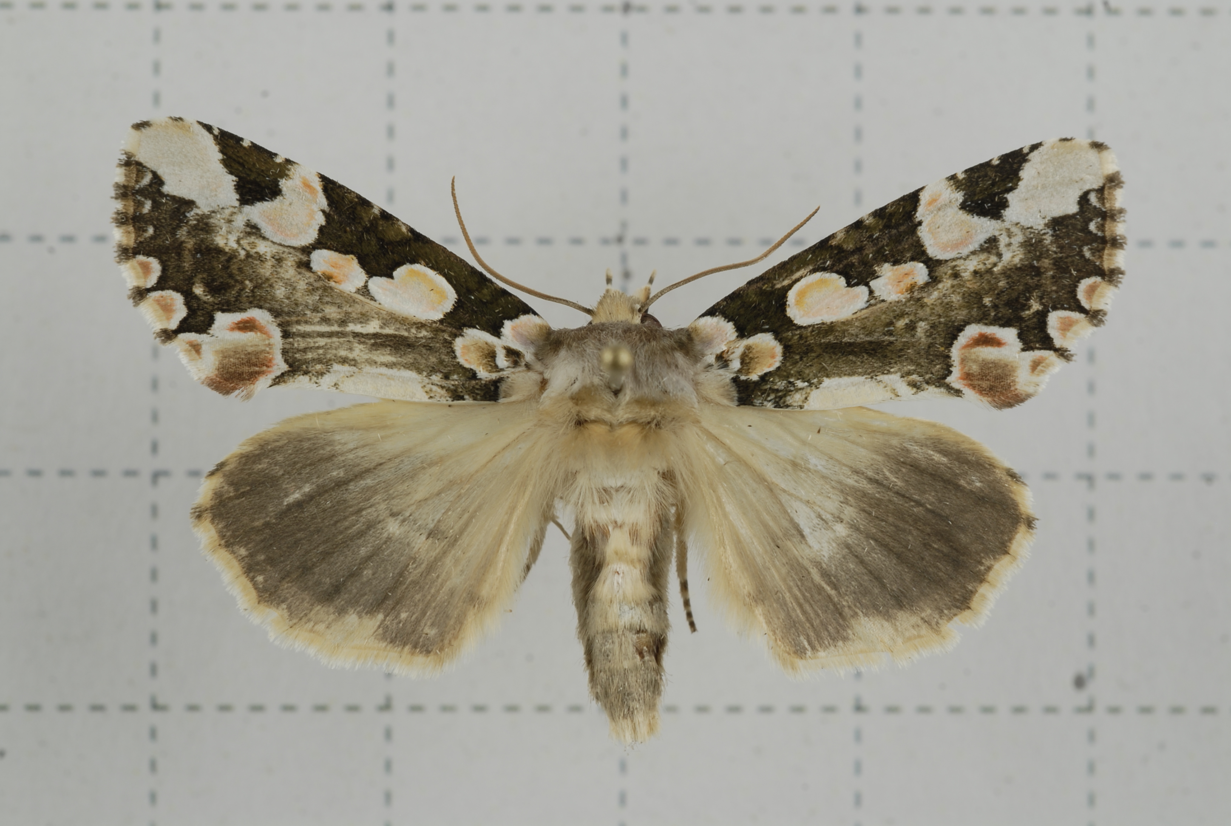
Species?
Horithyatira decorata takamukui
